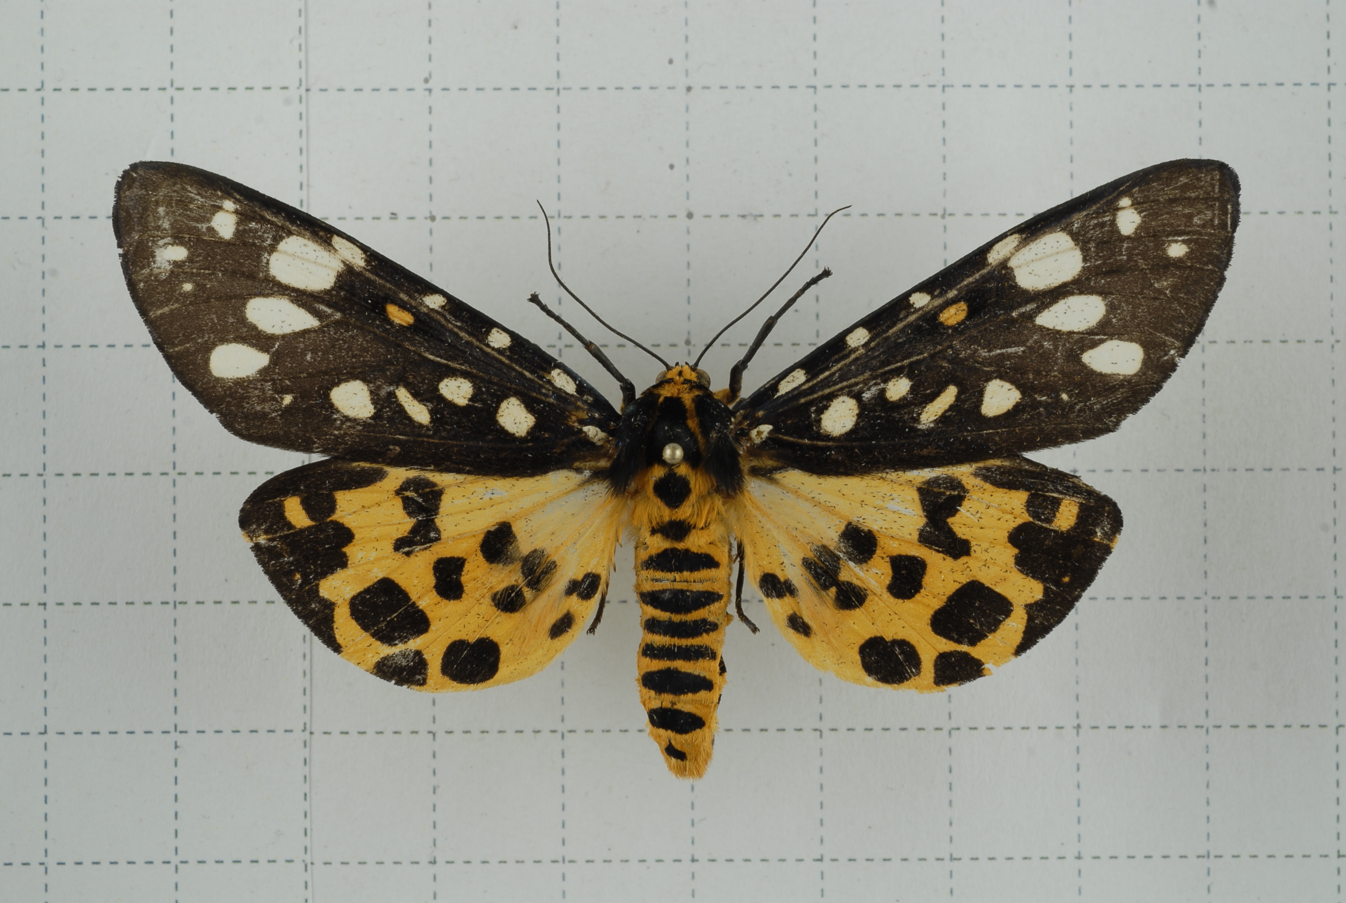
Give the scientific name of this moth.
Aglaomorpha histrio formosana
